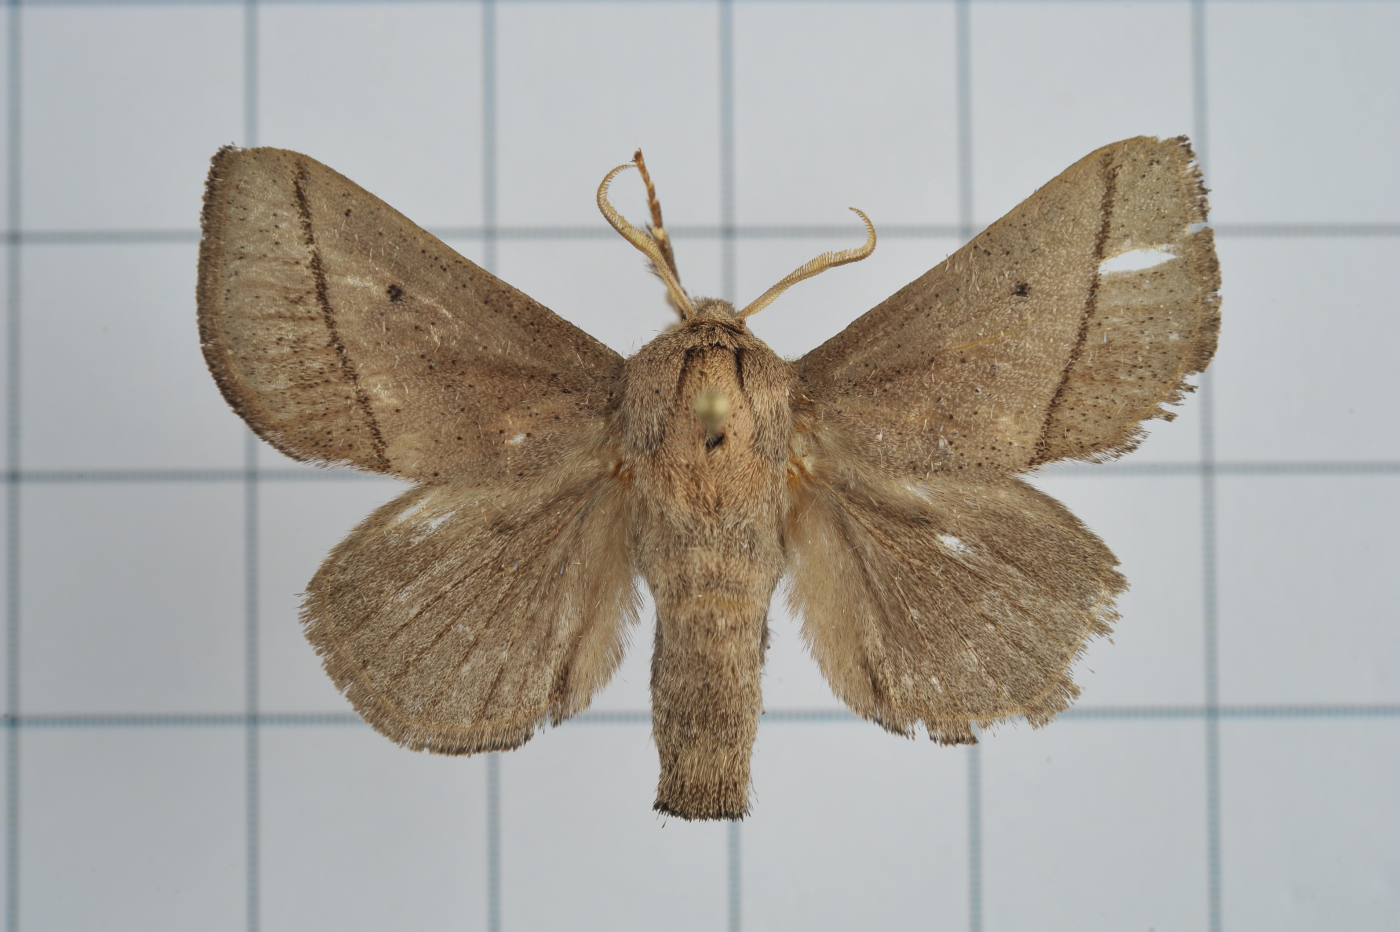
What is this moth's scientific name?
Thosea sinensis
